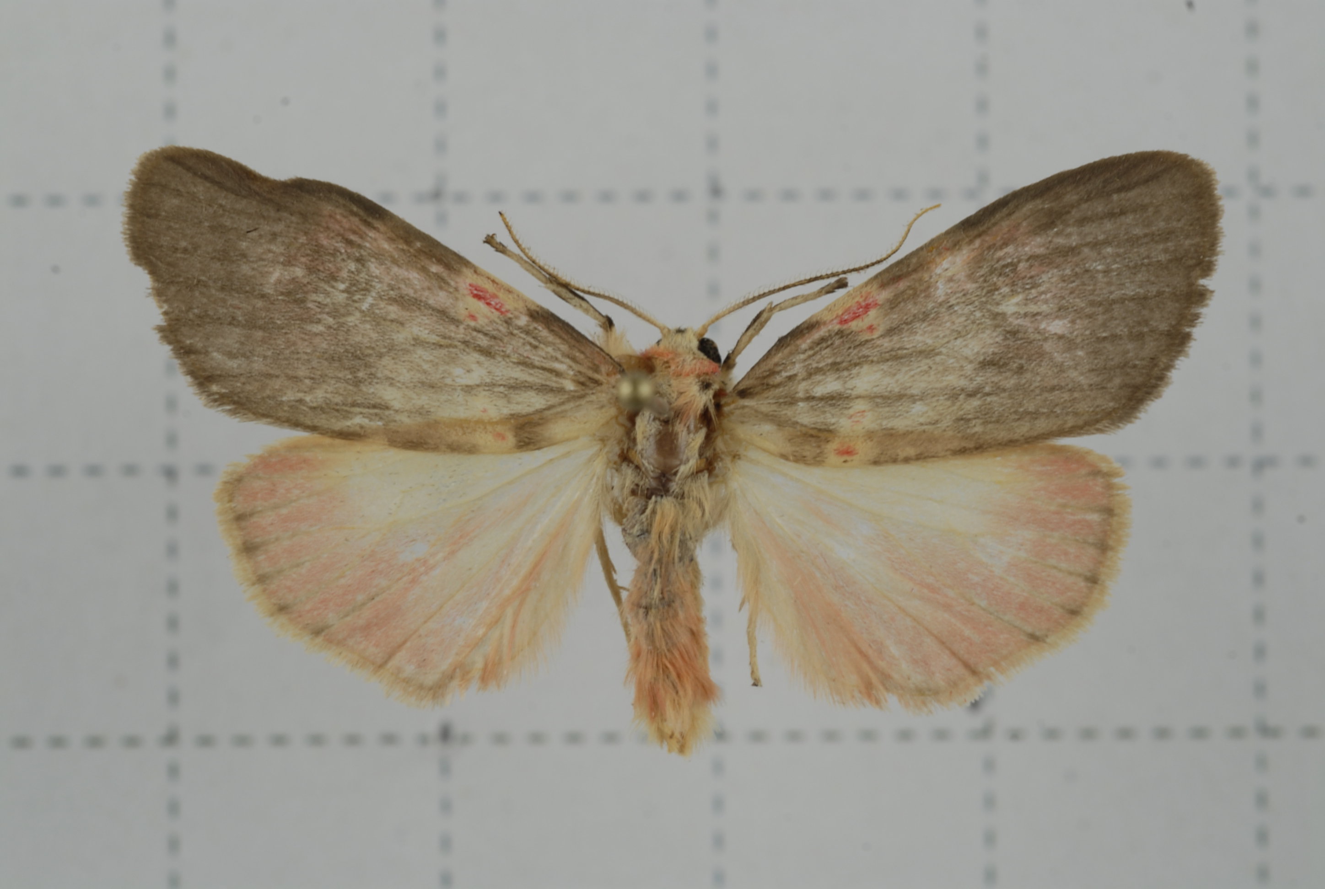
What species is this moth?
Barsine fuscozonata
